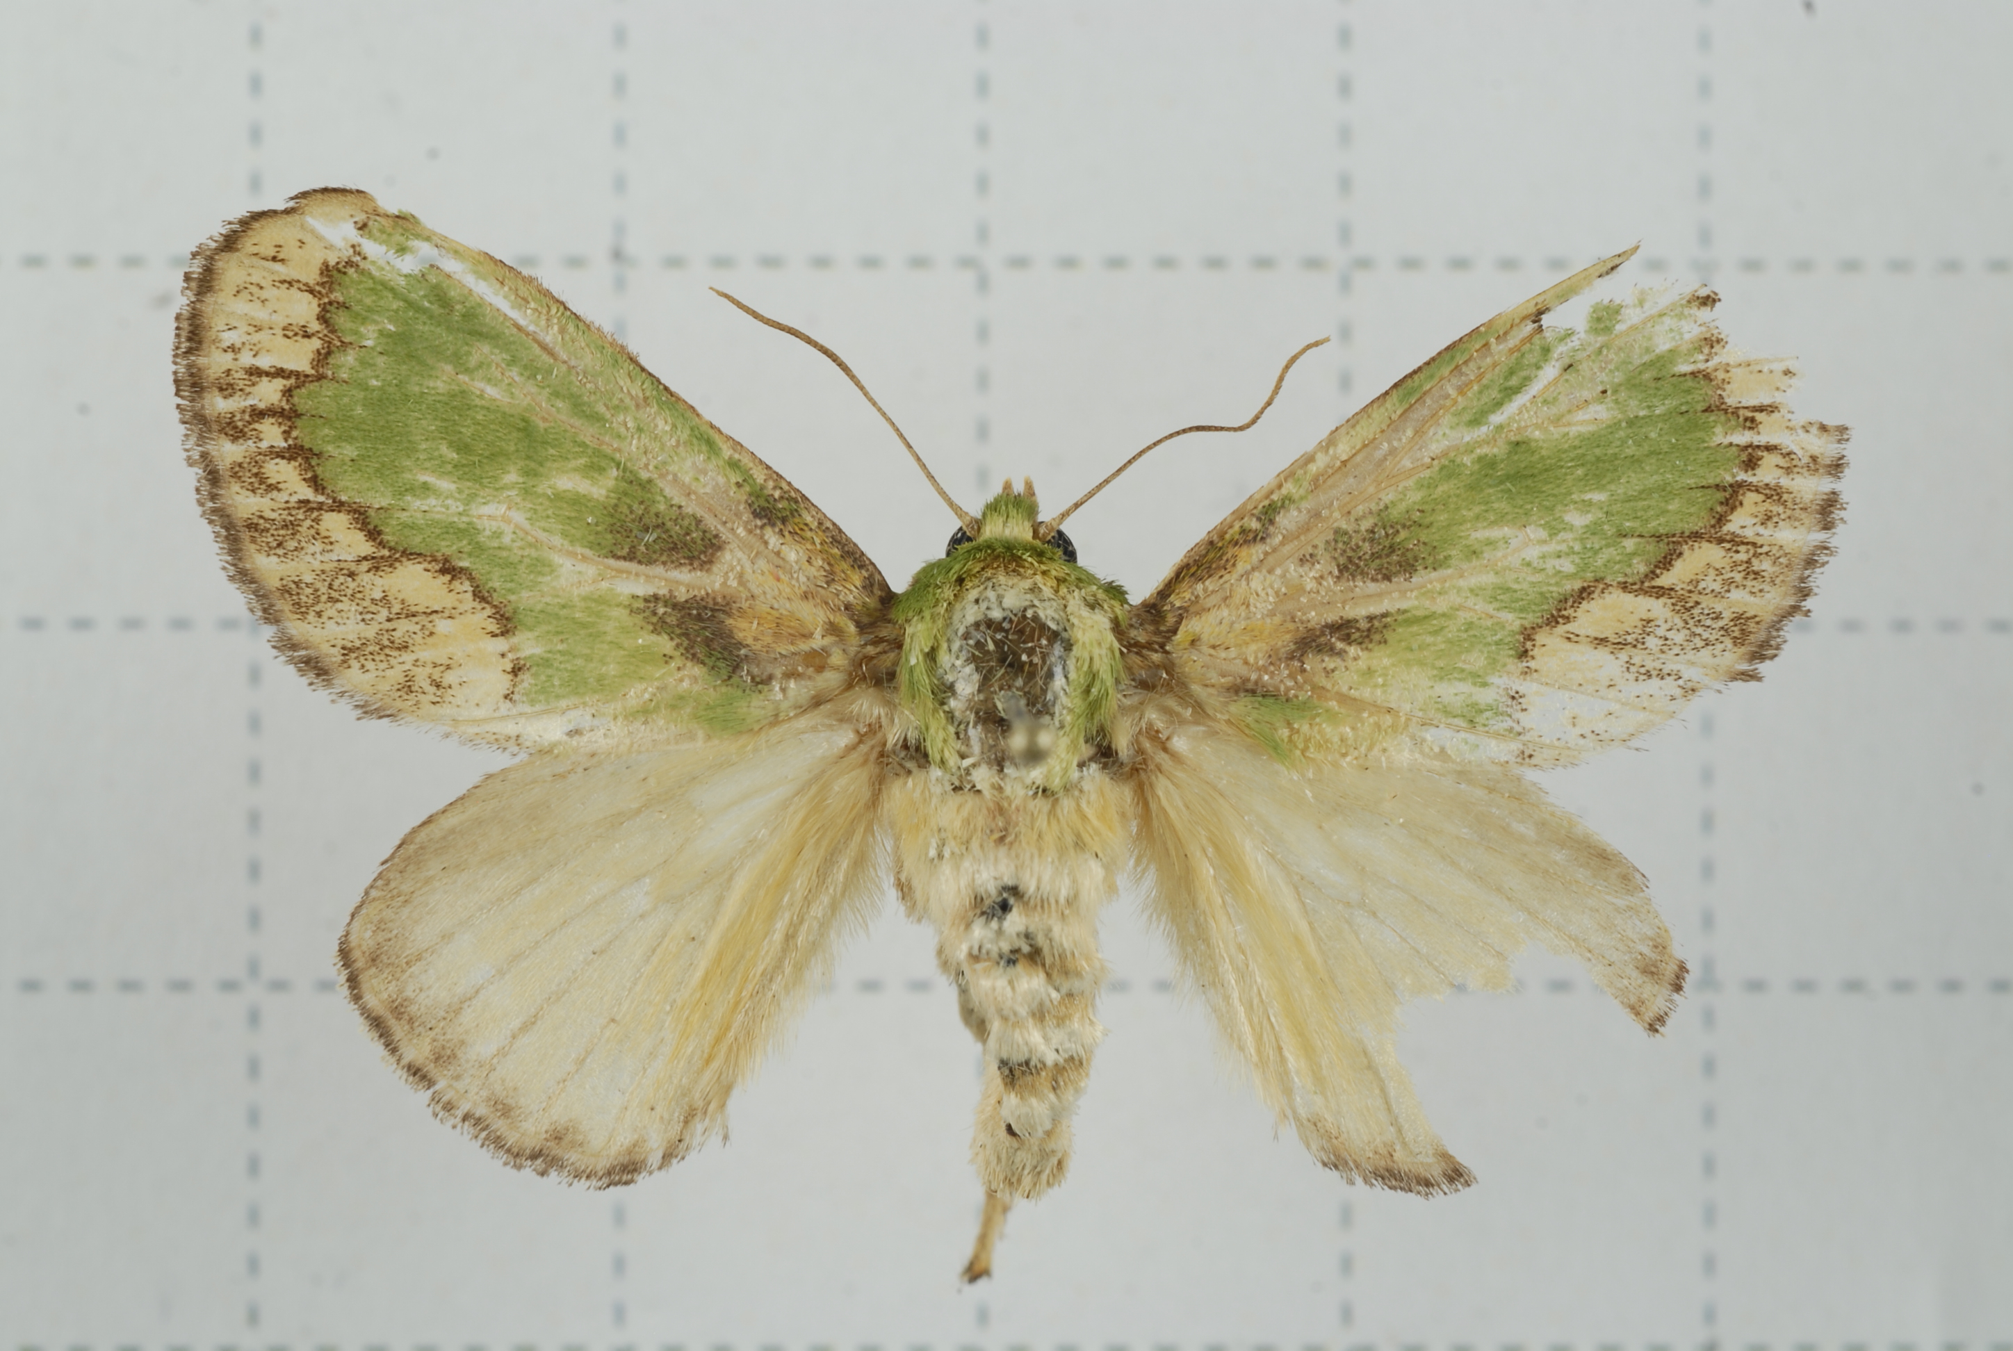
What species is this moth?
Parasa pastoralis
